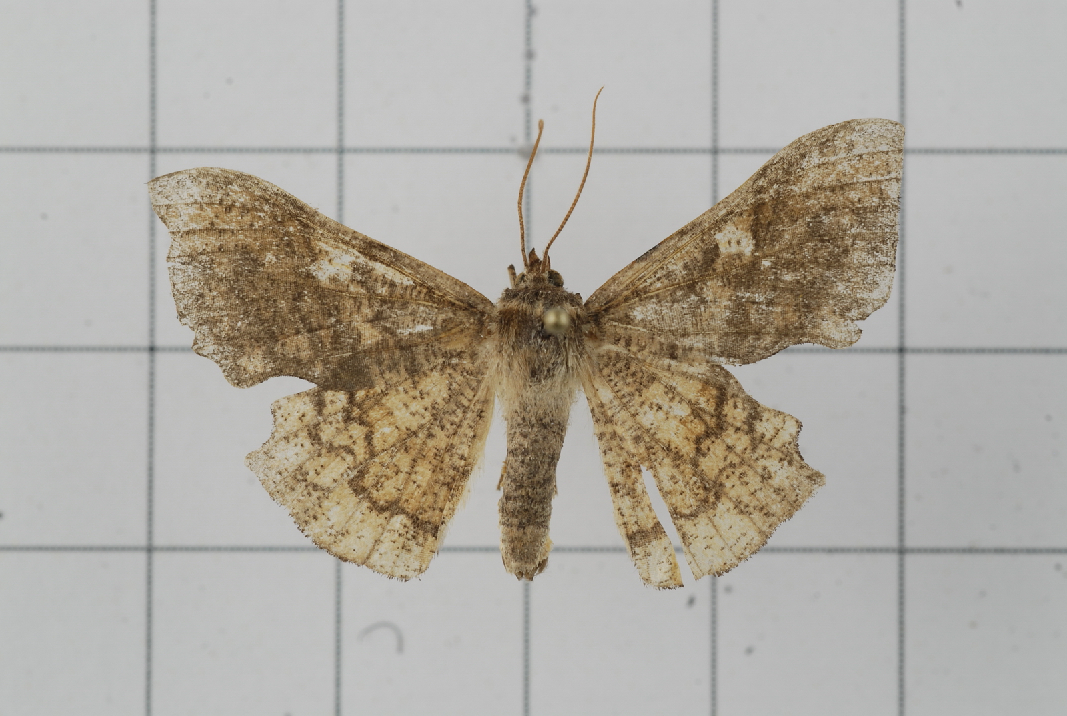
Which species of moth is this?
Fascellina chromataria
